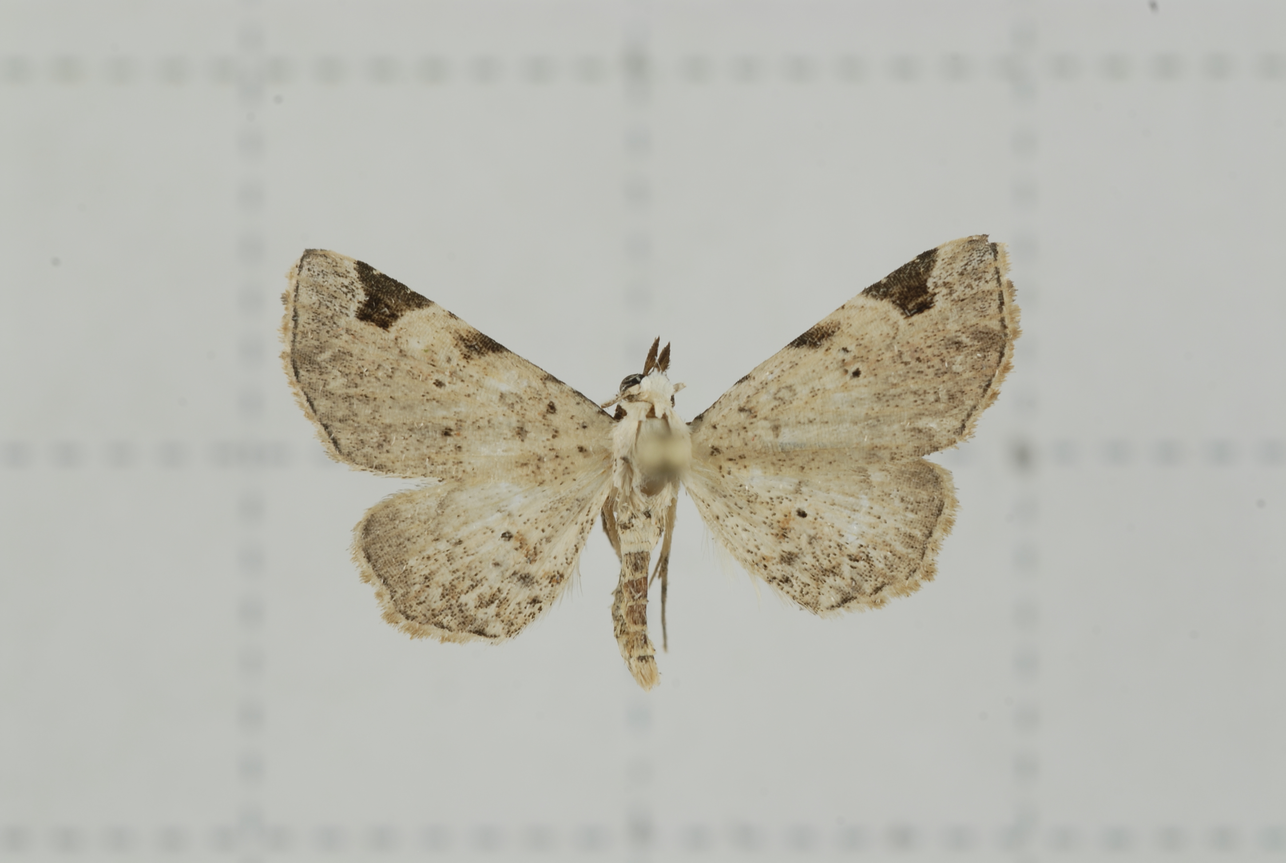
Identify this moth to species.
Prolophota trigonifera
